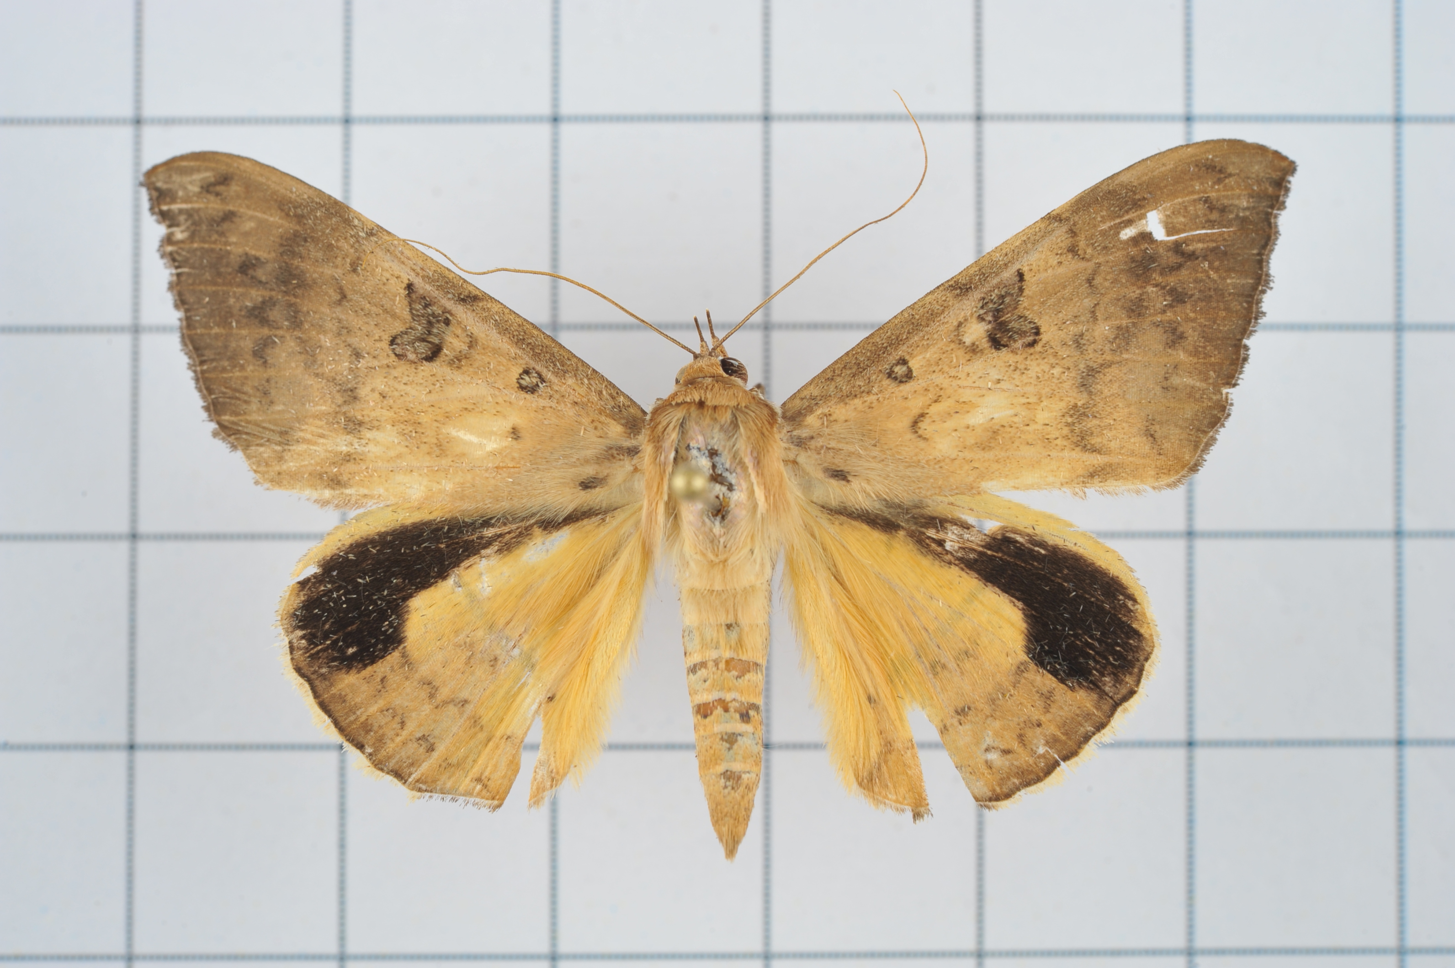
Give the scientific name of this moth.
Oxyodes scrobiculata
